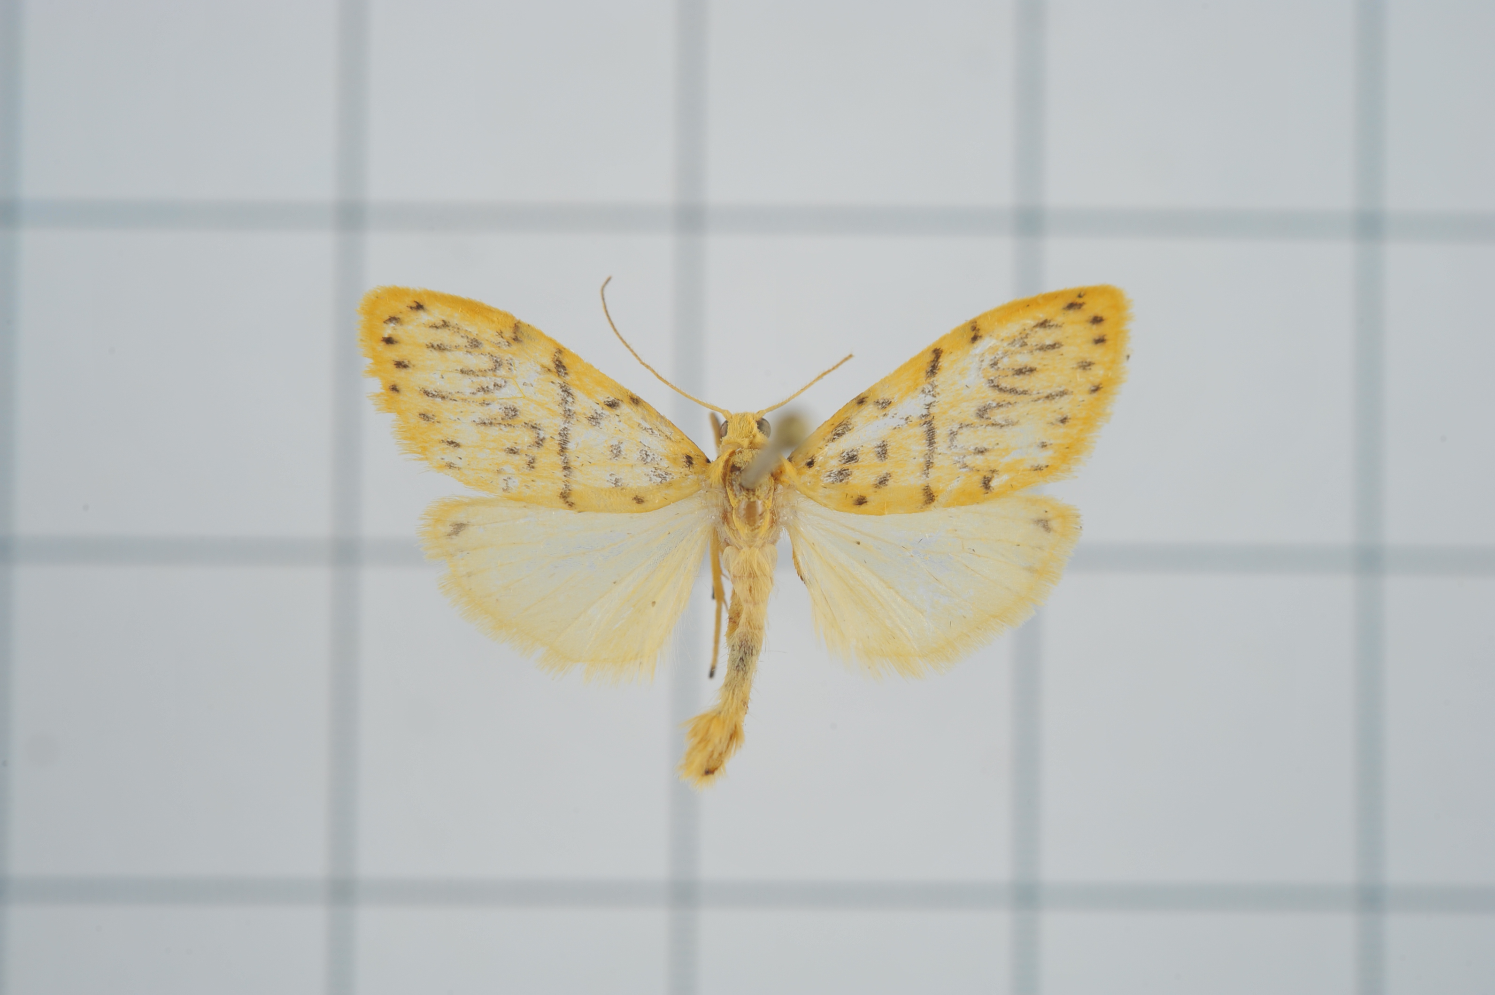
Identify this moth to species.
Huangilene alikangiae alikangiae
